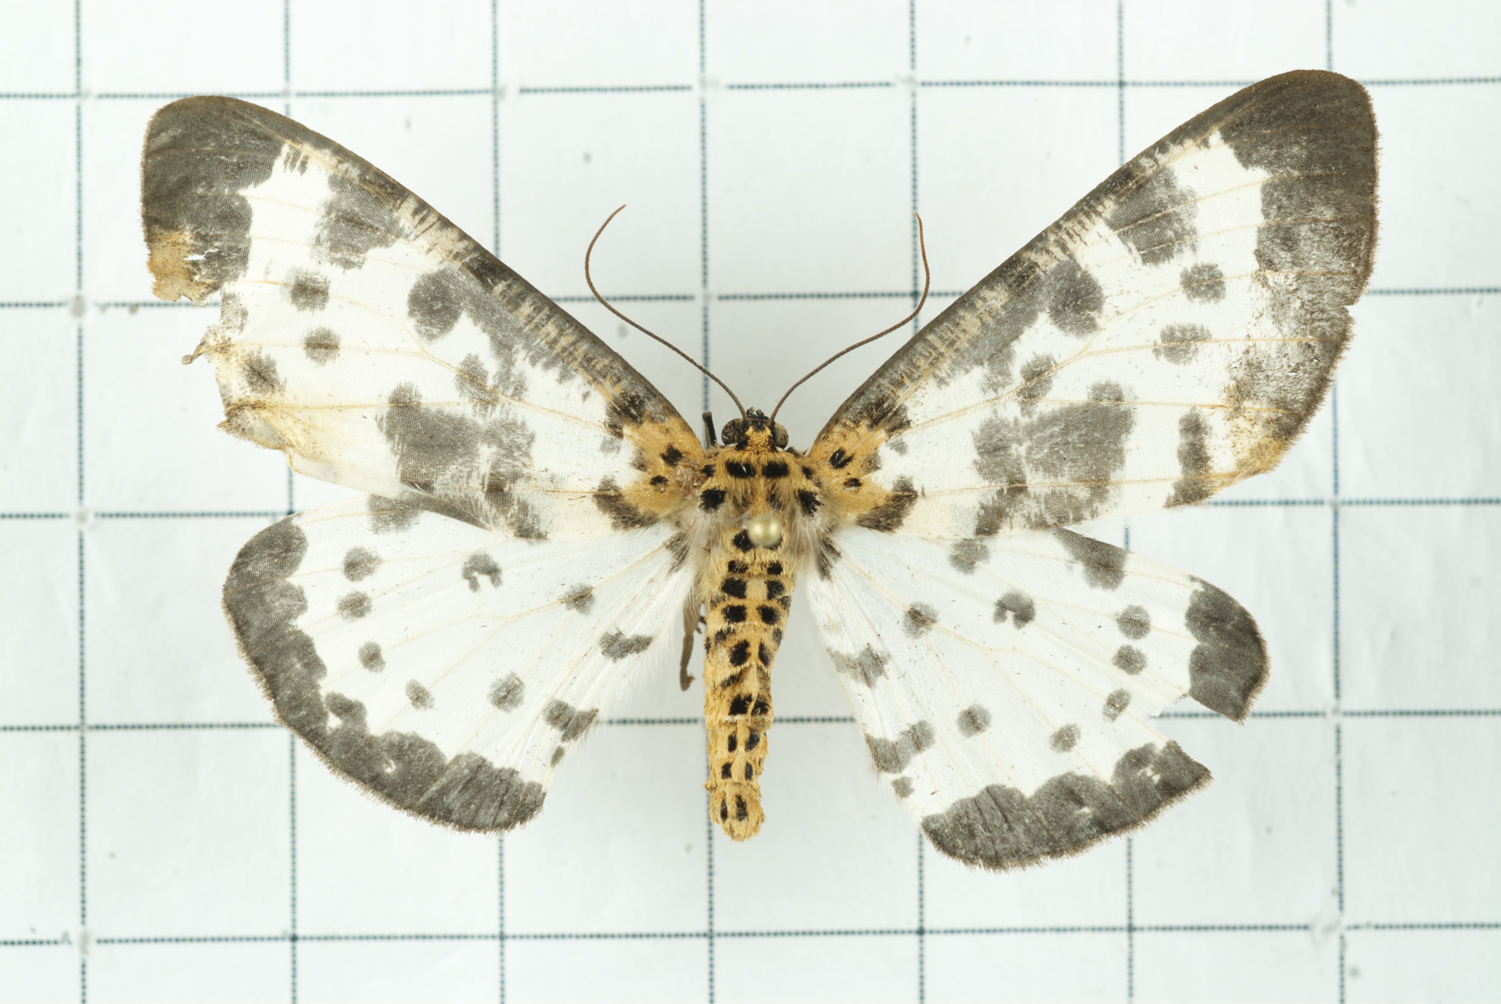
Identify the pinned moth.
Percnia longitermen
